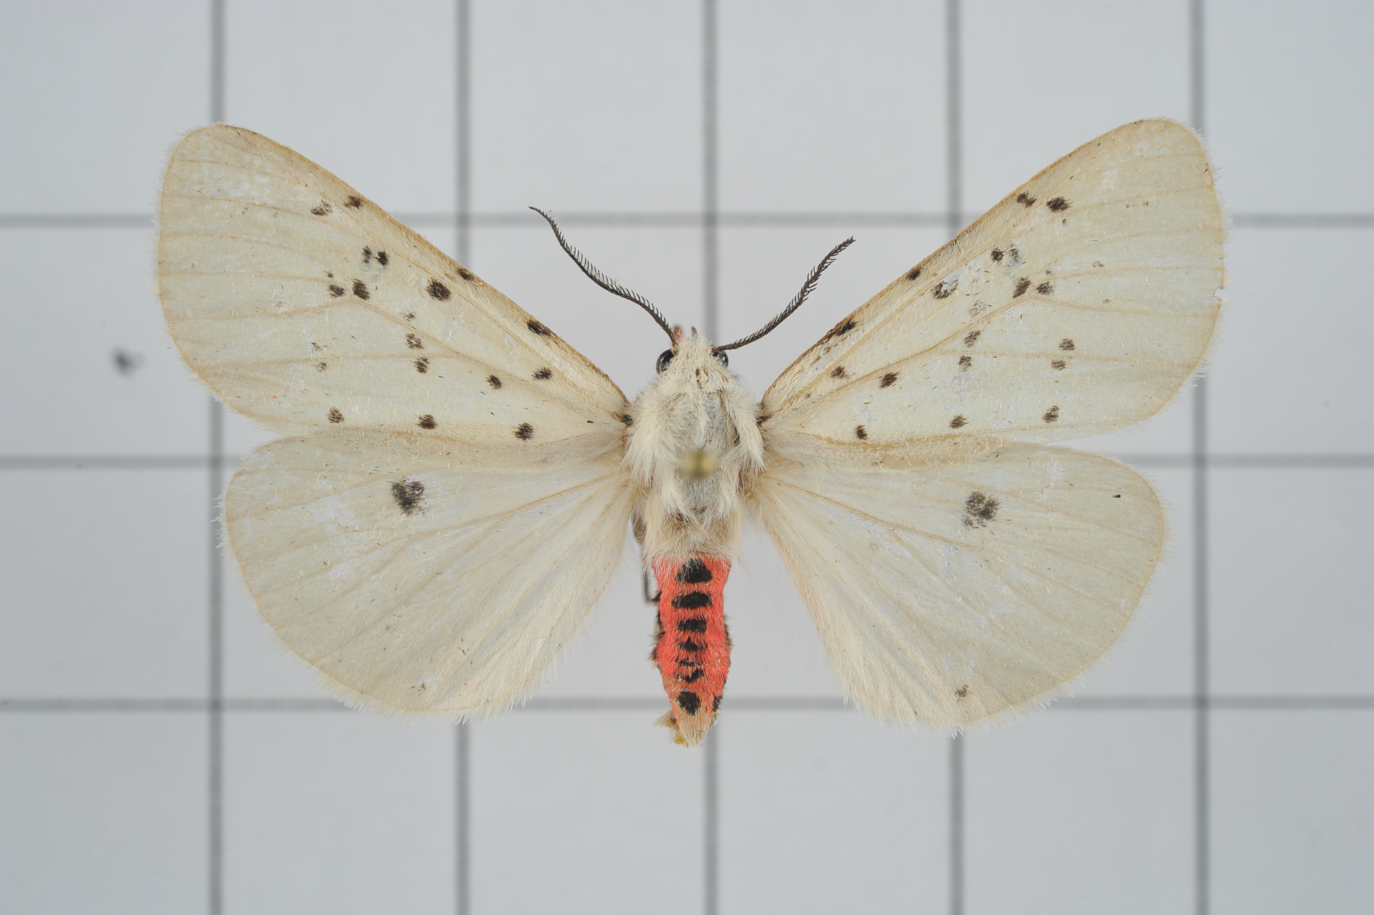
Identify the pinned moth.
Spilosoma daitoensis
